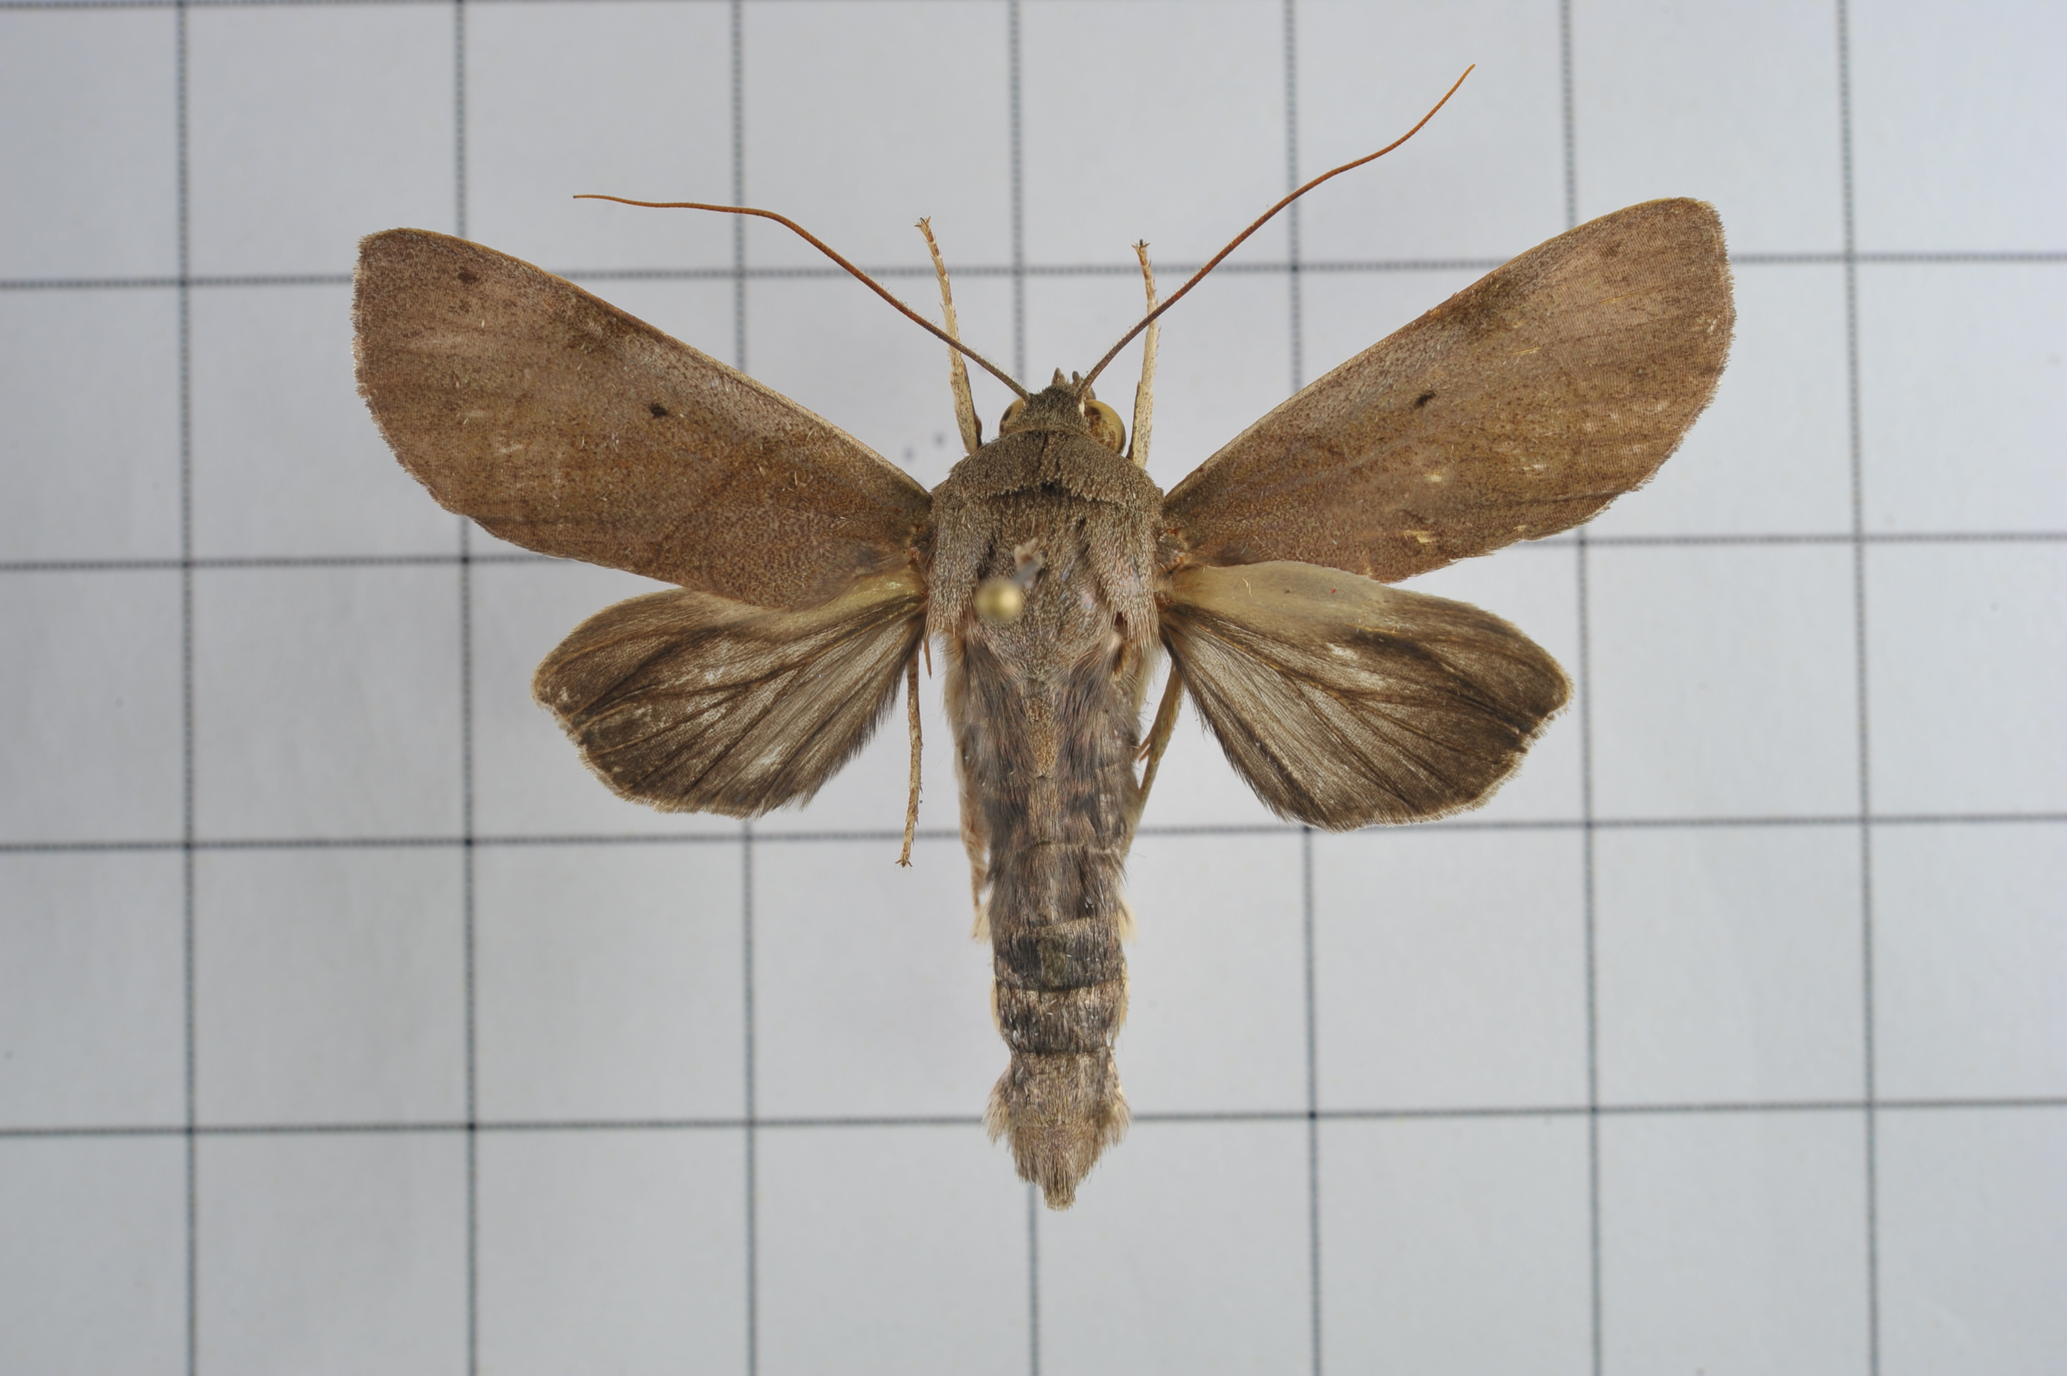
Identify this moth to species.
Aiteta musculina
